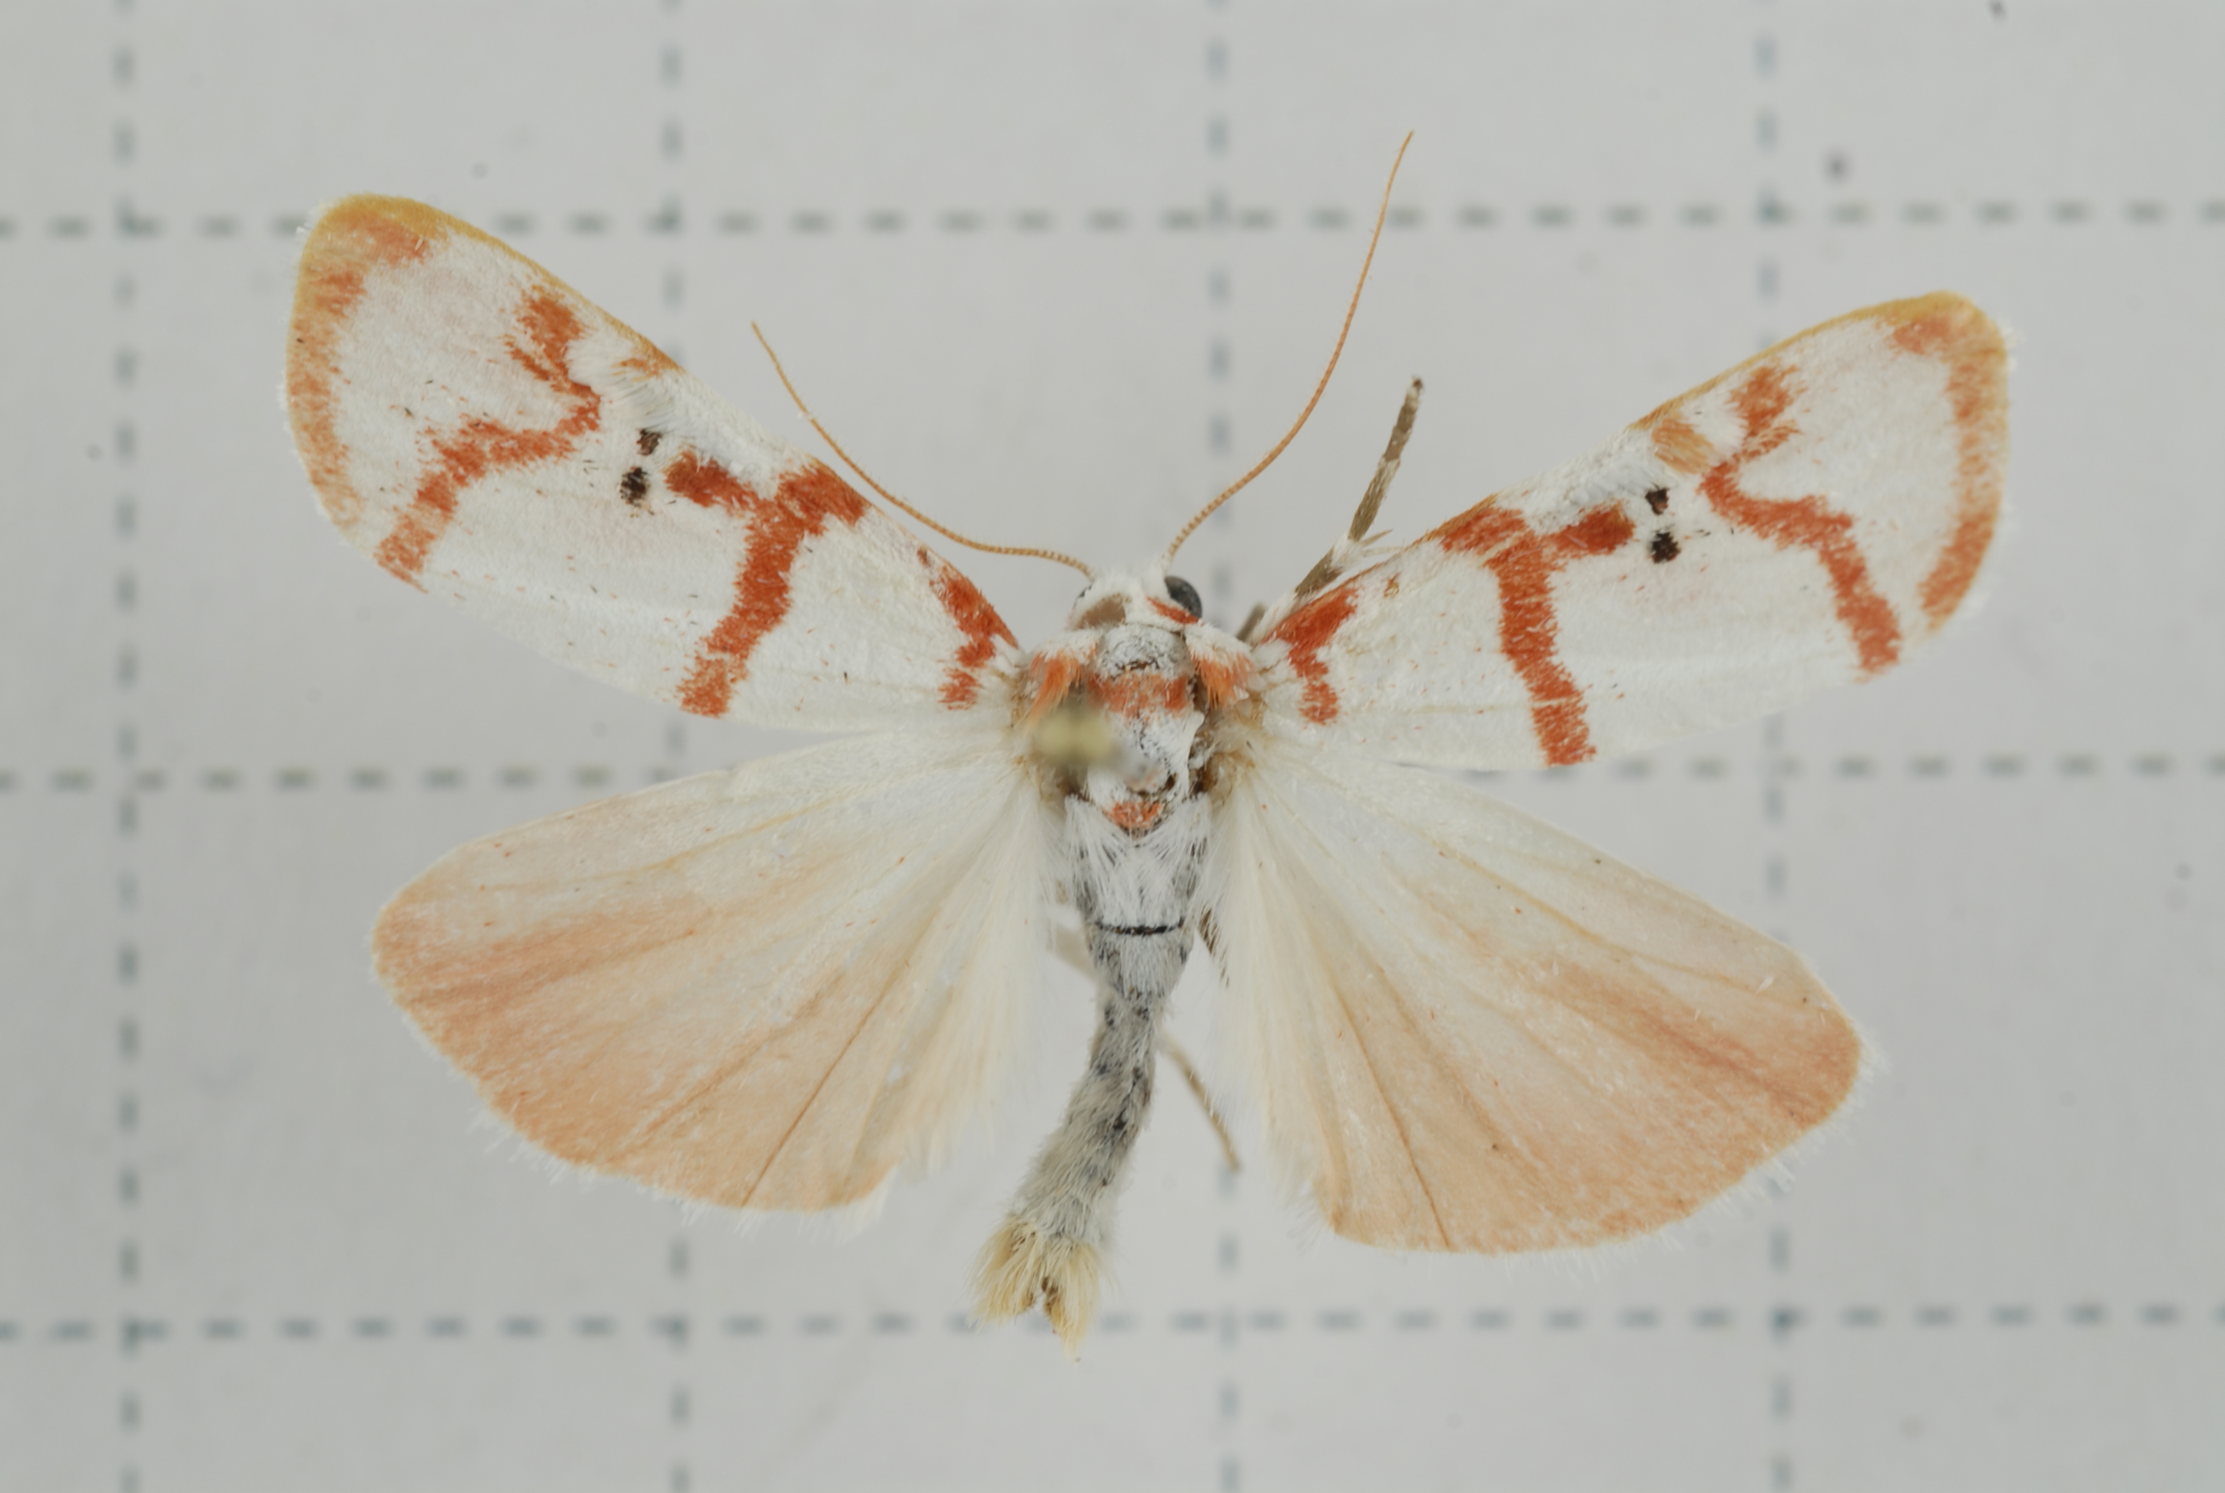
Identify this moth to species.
Cyana hamata hamata
